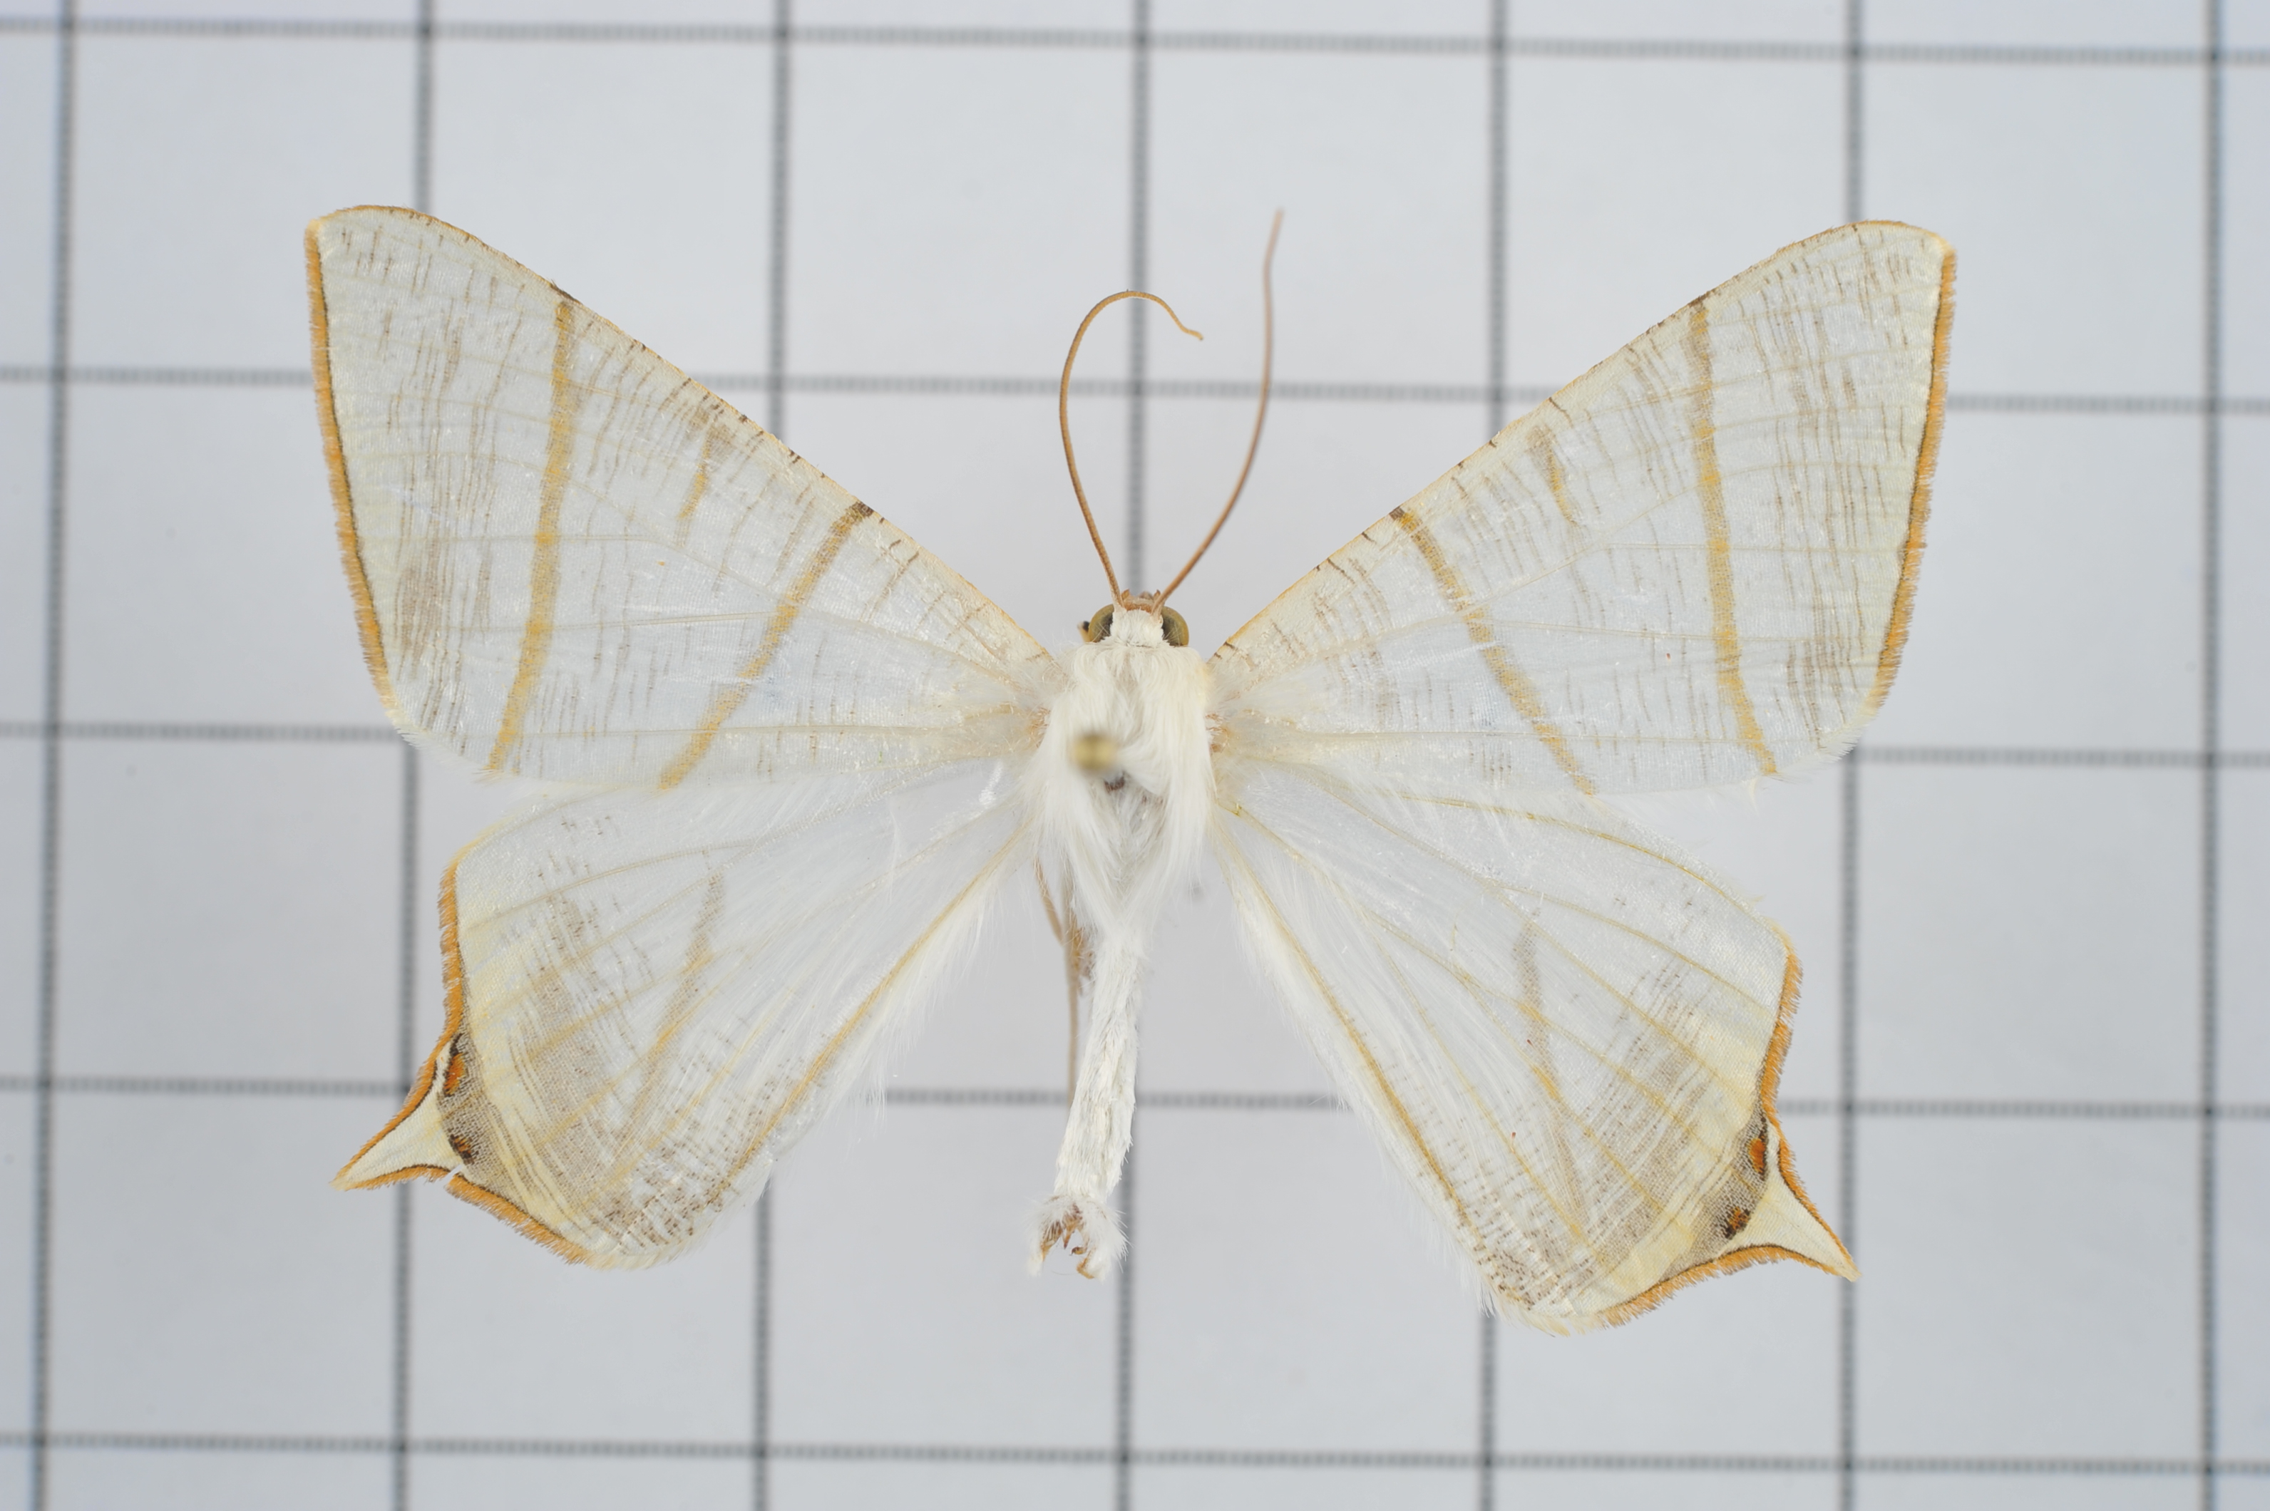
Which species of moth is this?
Ourapteryx changi
